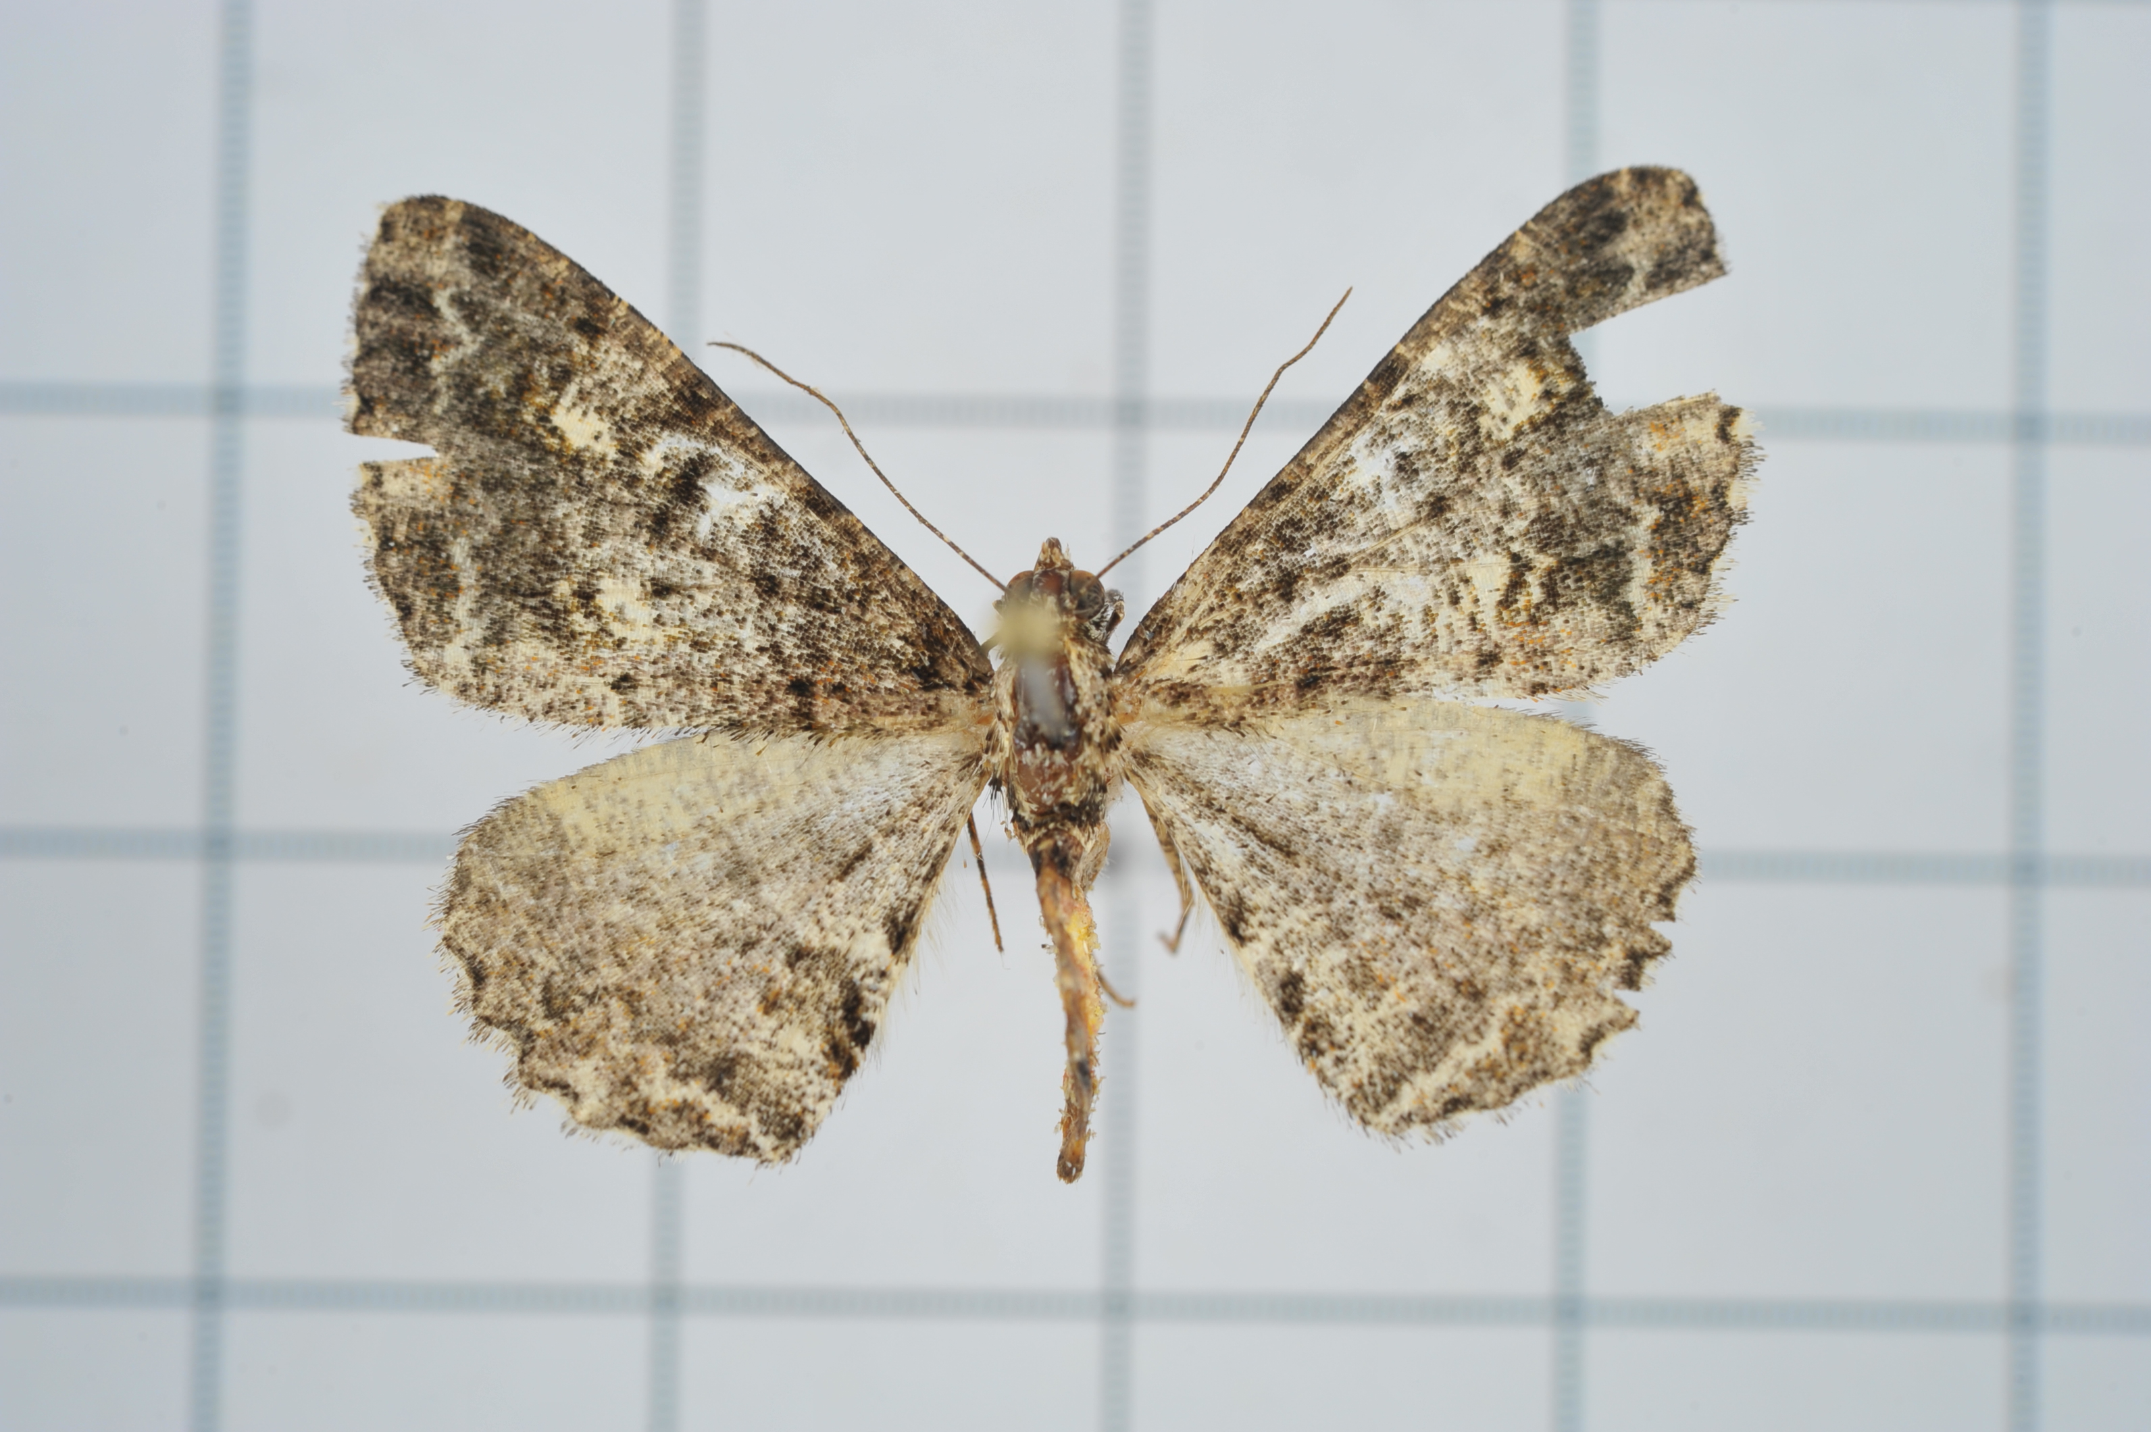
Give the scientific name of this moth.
Alcis taiwanovariegata
